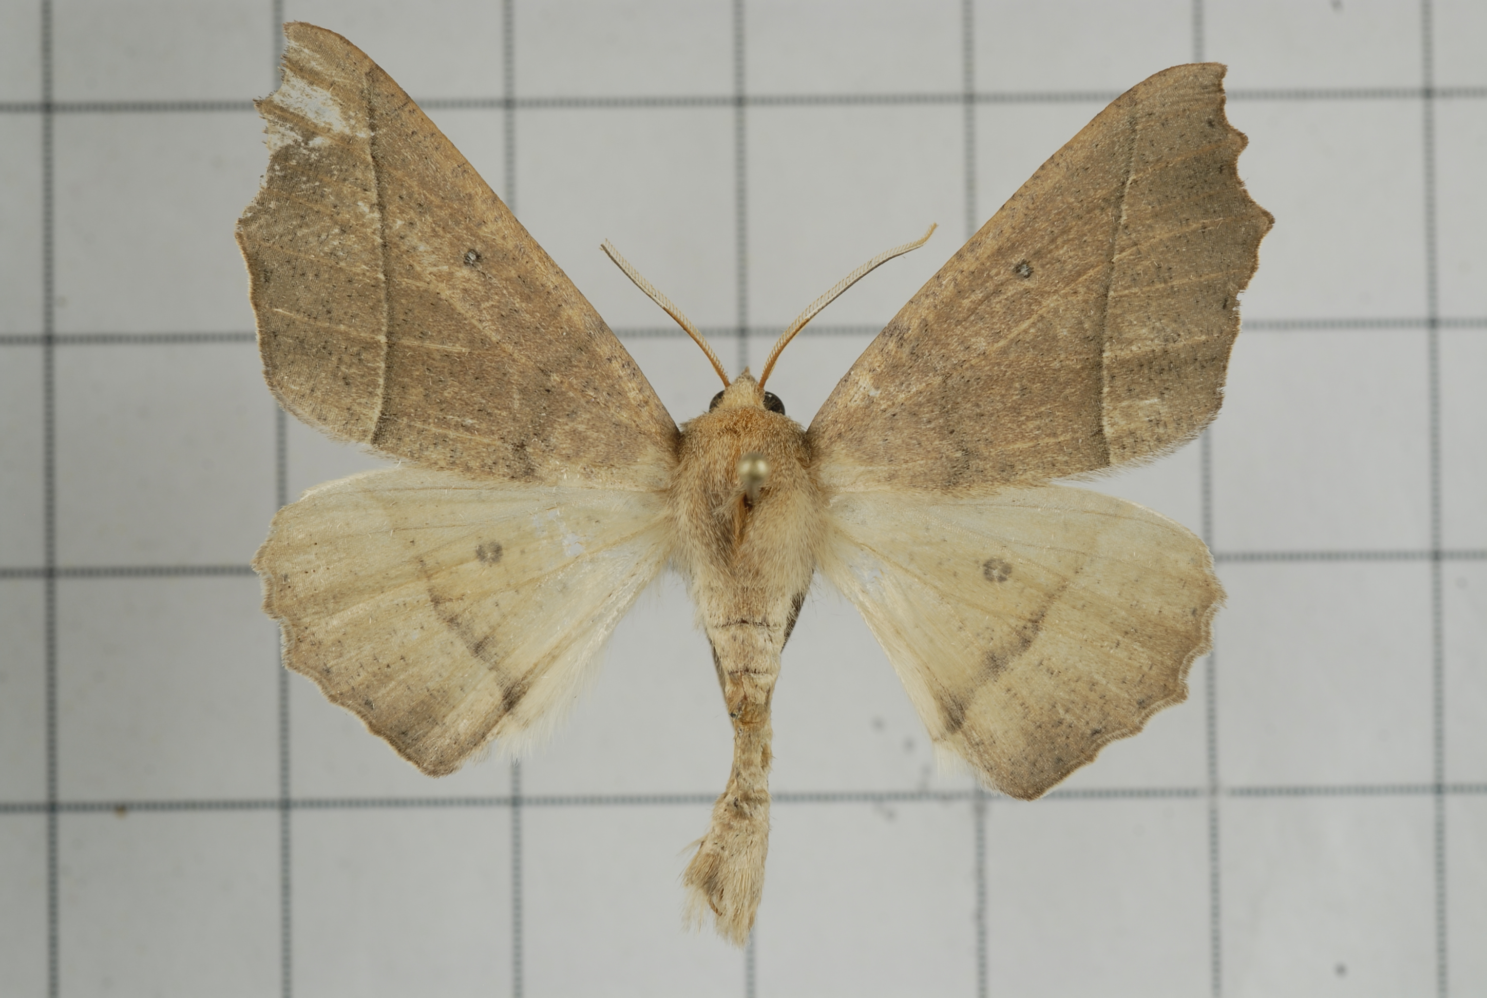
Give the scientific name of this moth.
Odontopera bilinearia subarida
